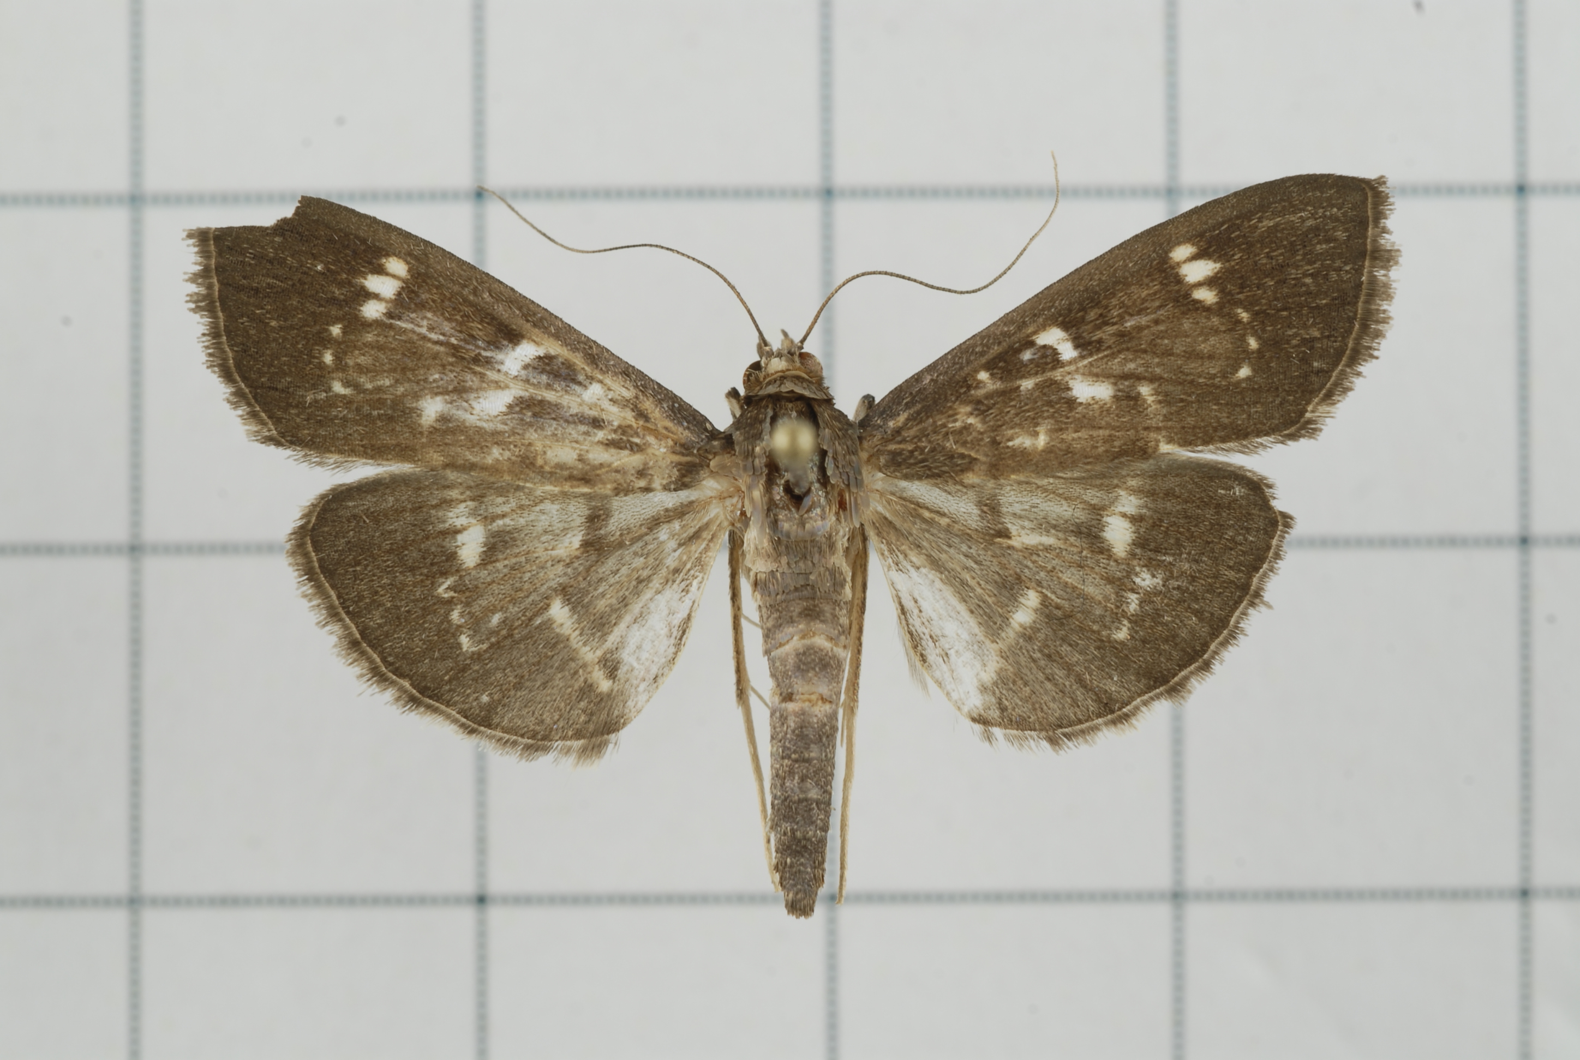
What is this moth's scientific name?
Prorodes mimica
